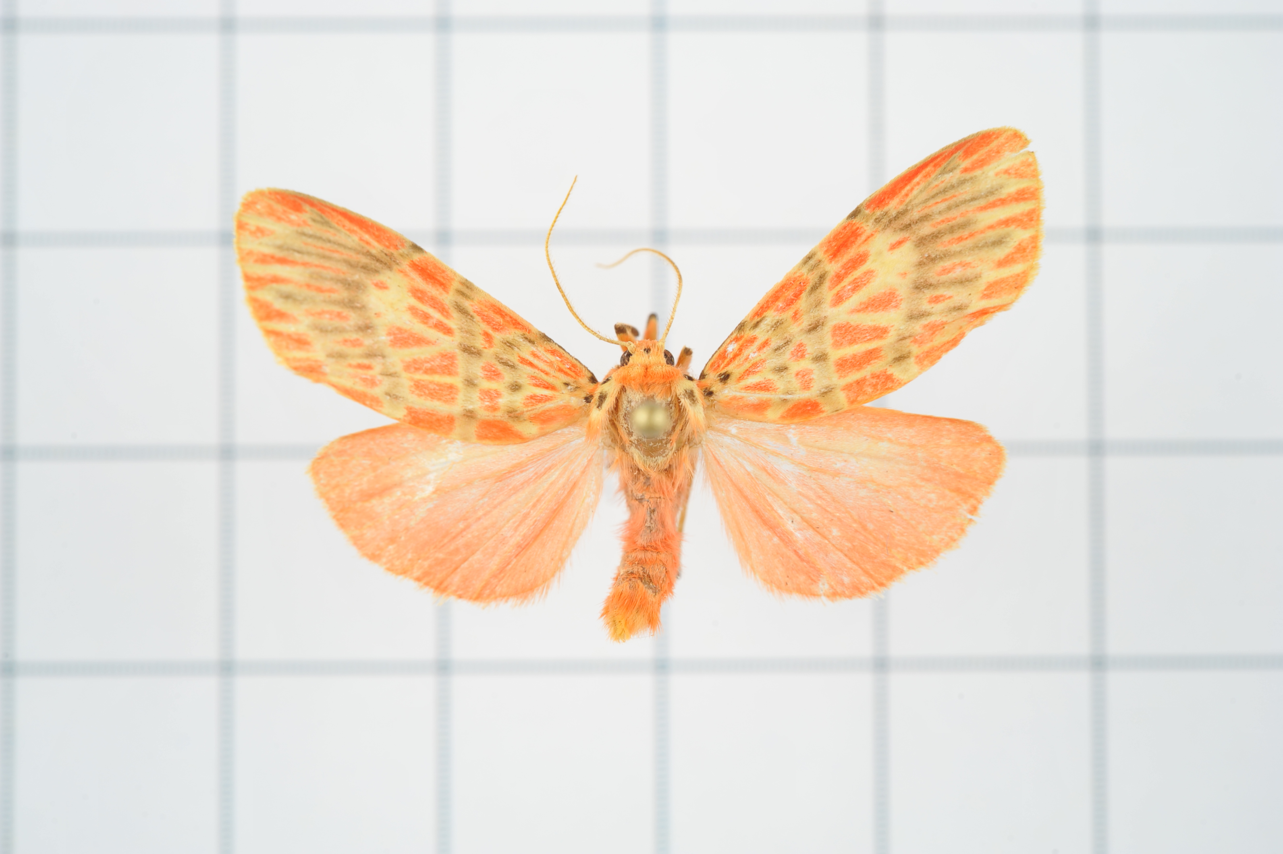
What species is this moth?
Barsine sauteri
